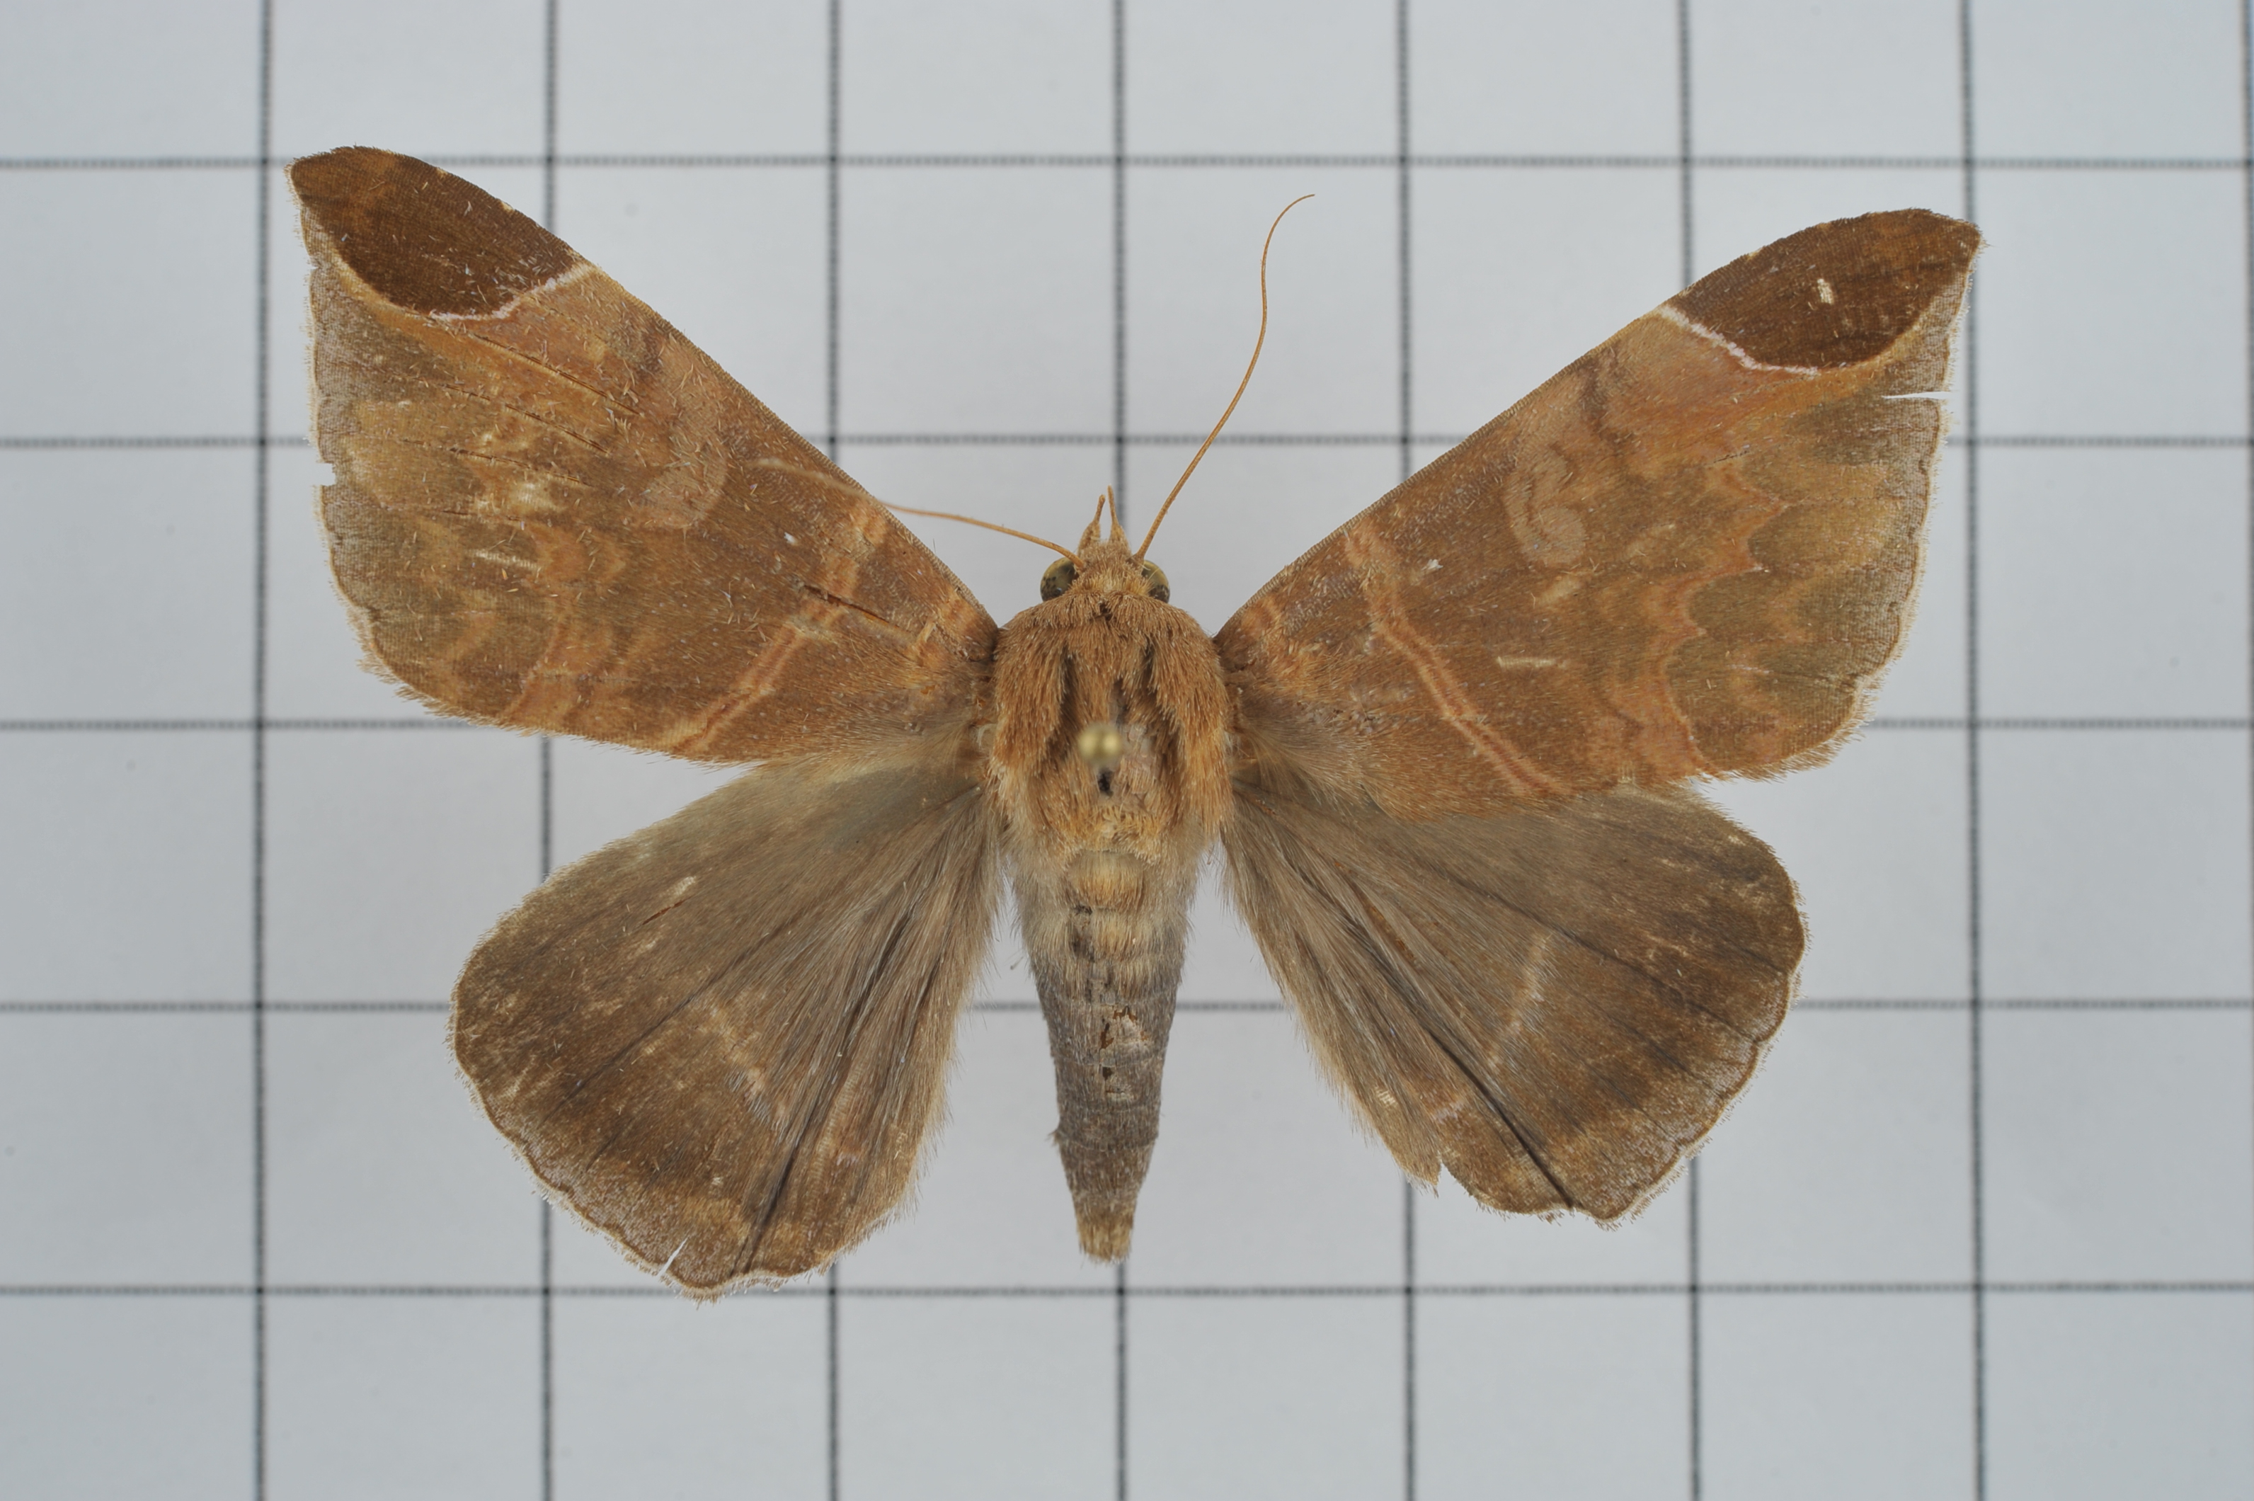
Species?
Pindara illibata
